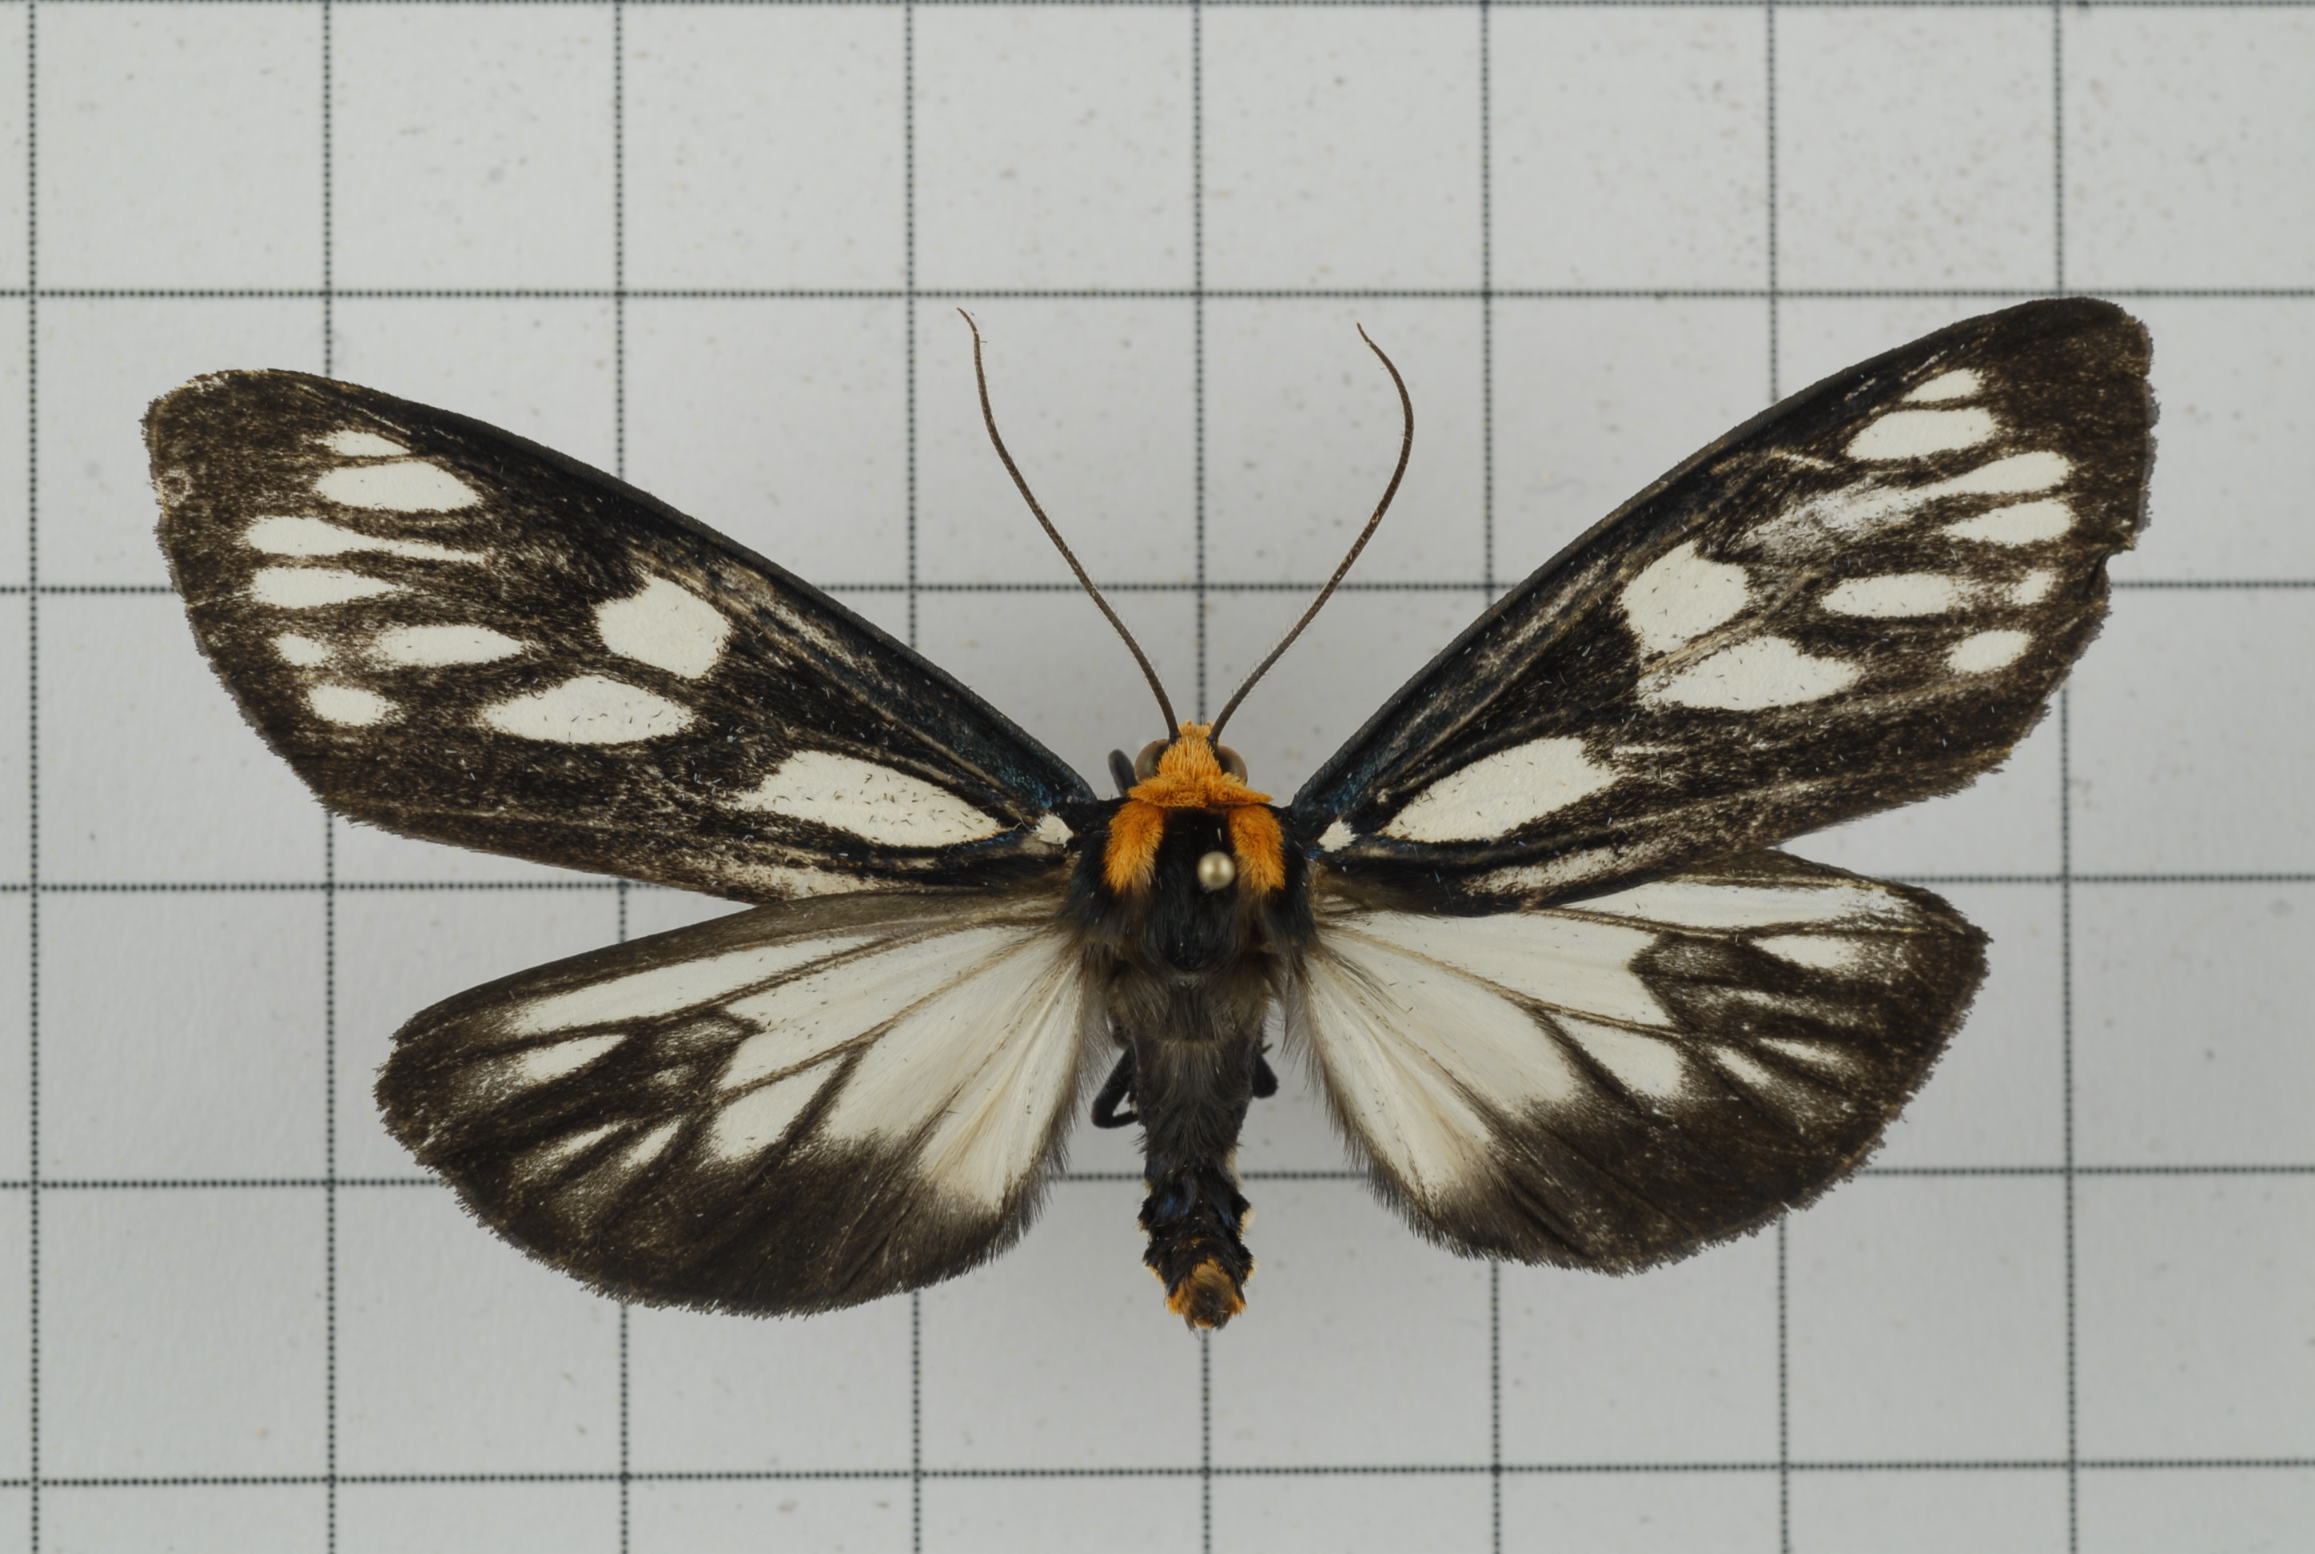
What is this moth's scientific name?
Macrobrochis gigas
